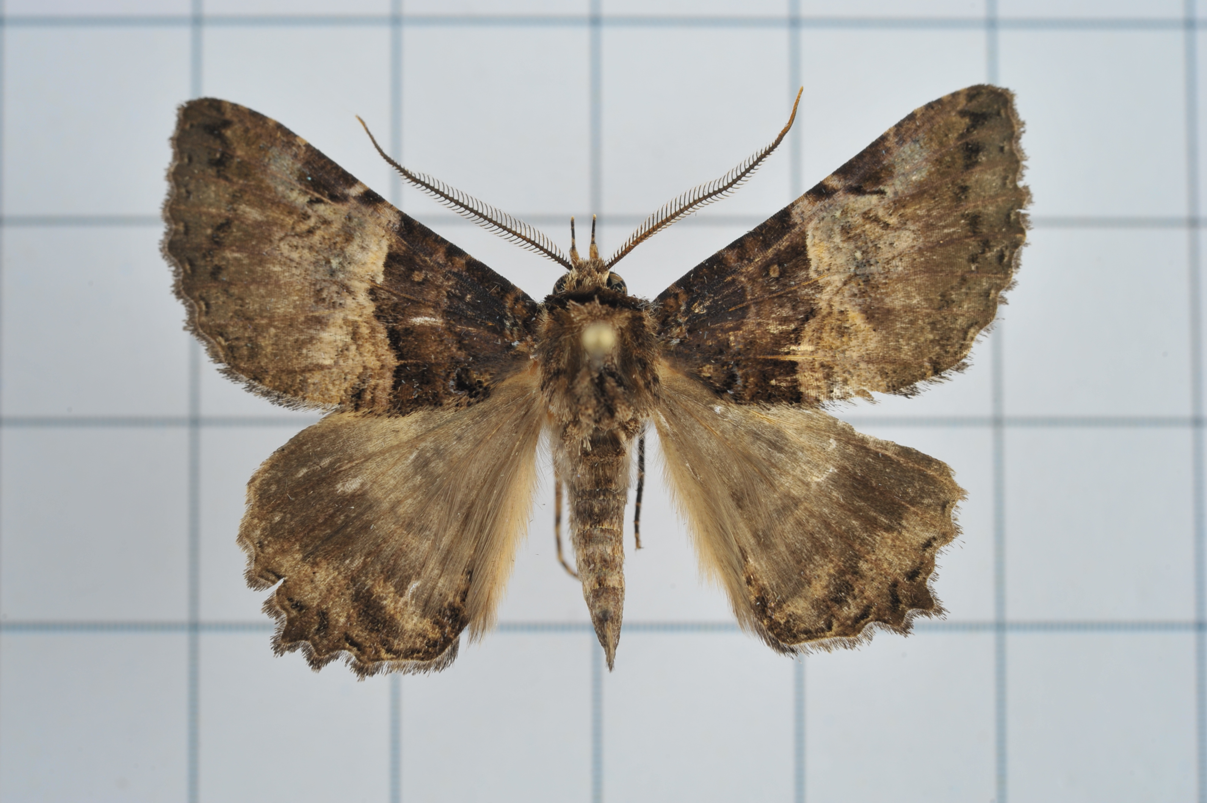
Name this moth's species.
Daddala lucilla
